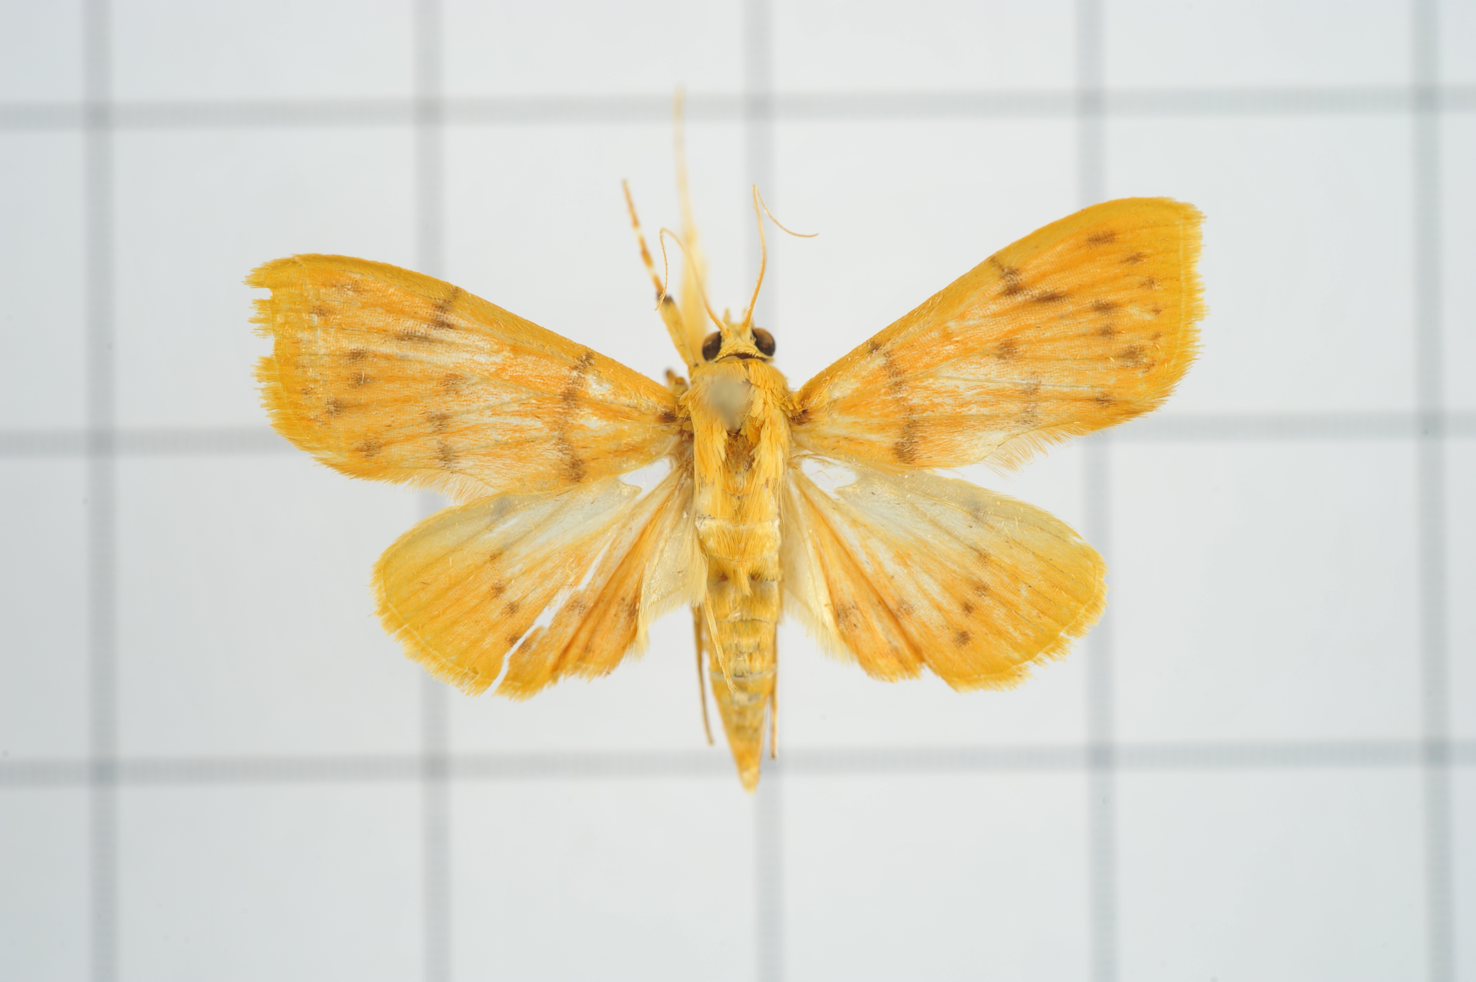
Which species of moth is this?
Eusabena miltochristalis
